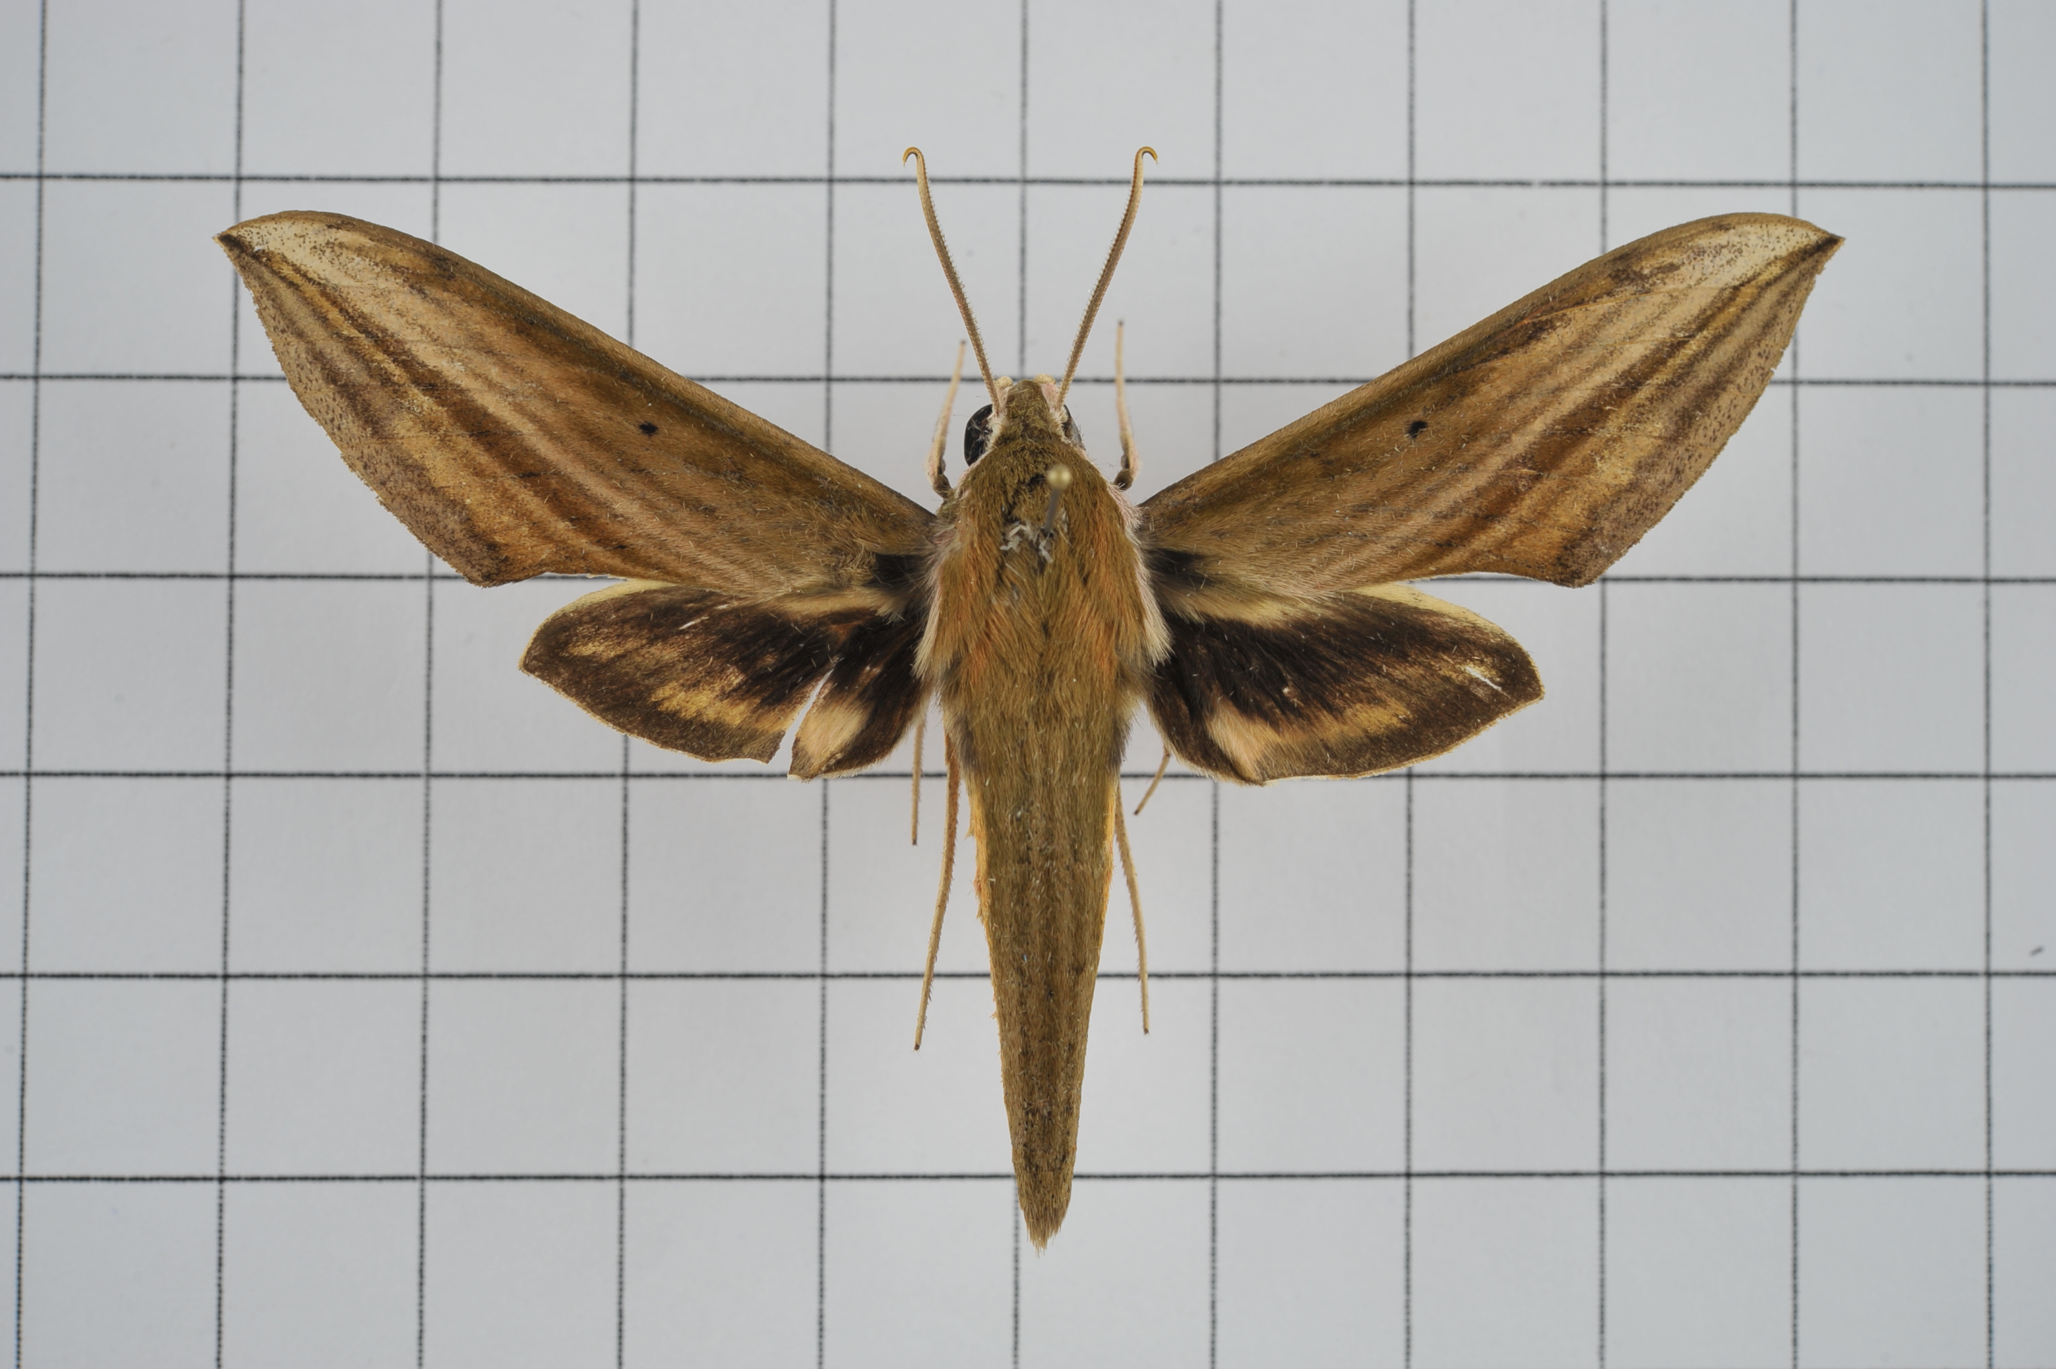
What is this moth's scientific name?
Cechetra lineosa
